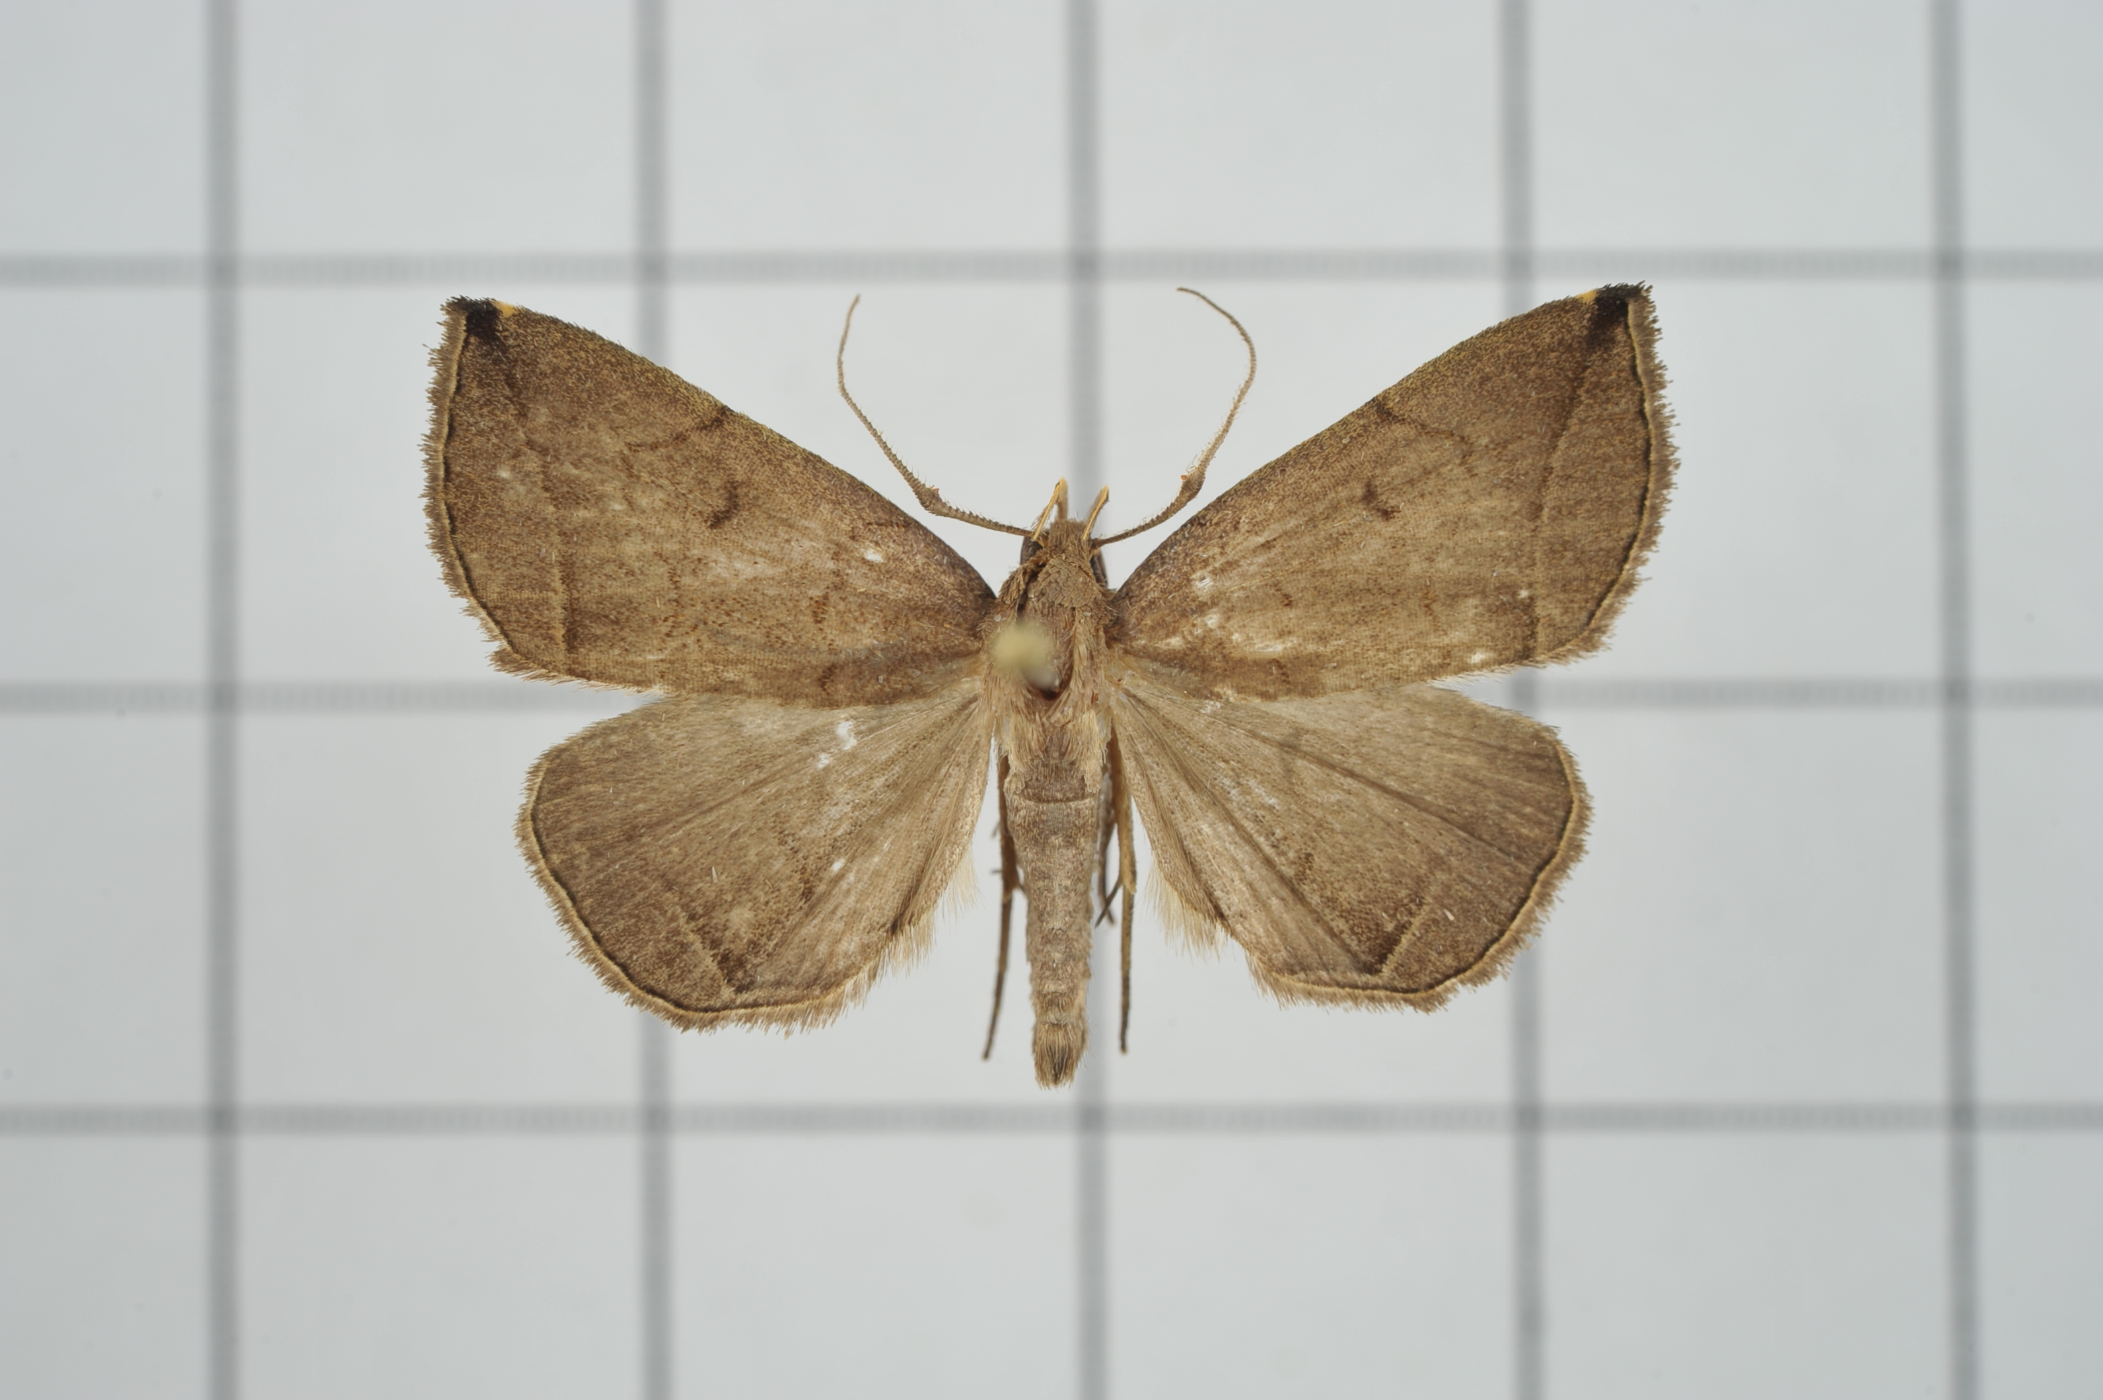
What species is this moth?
Zanclognatha nakatomii
